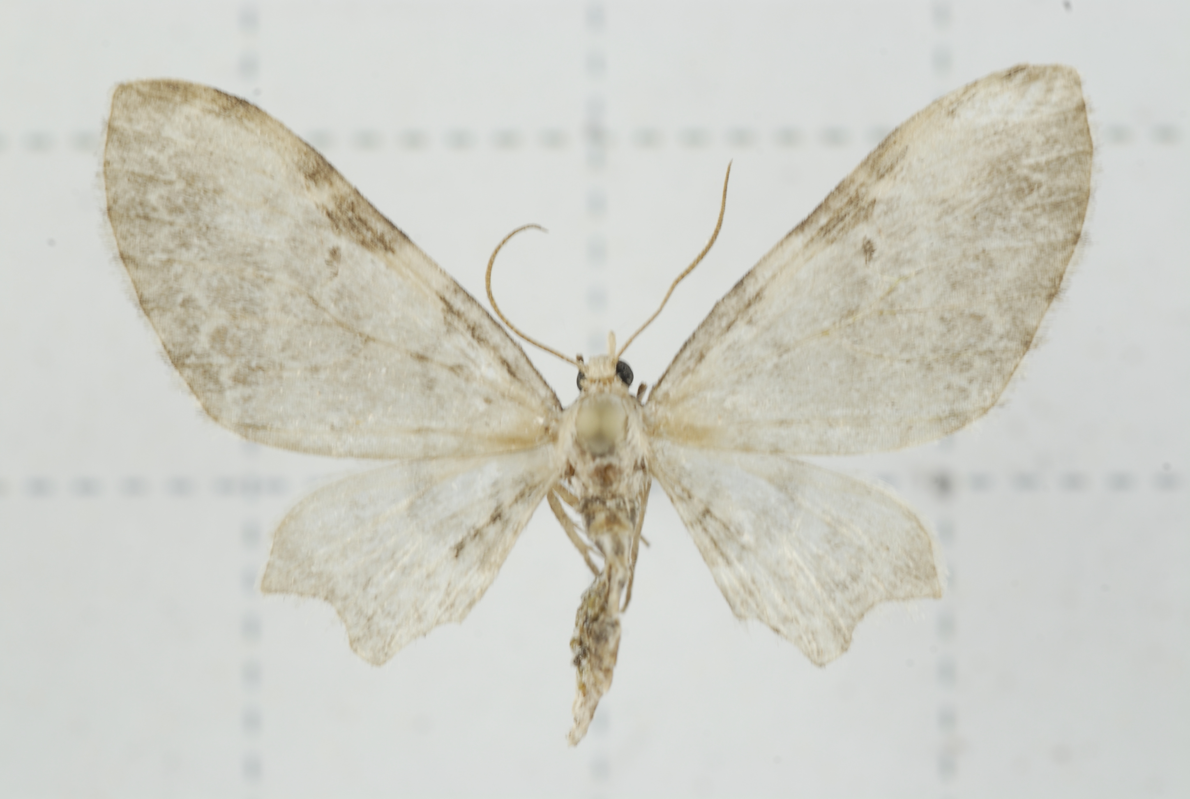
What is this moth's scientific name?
Brabira costimacula
